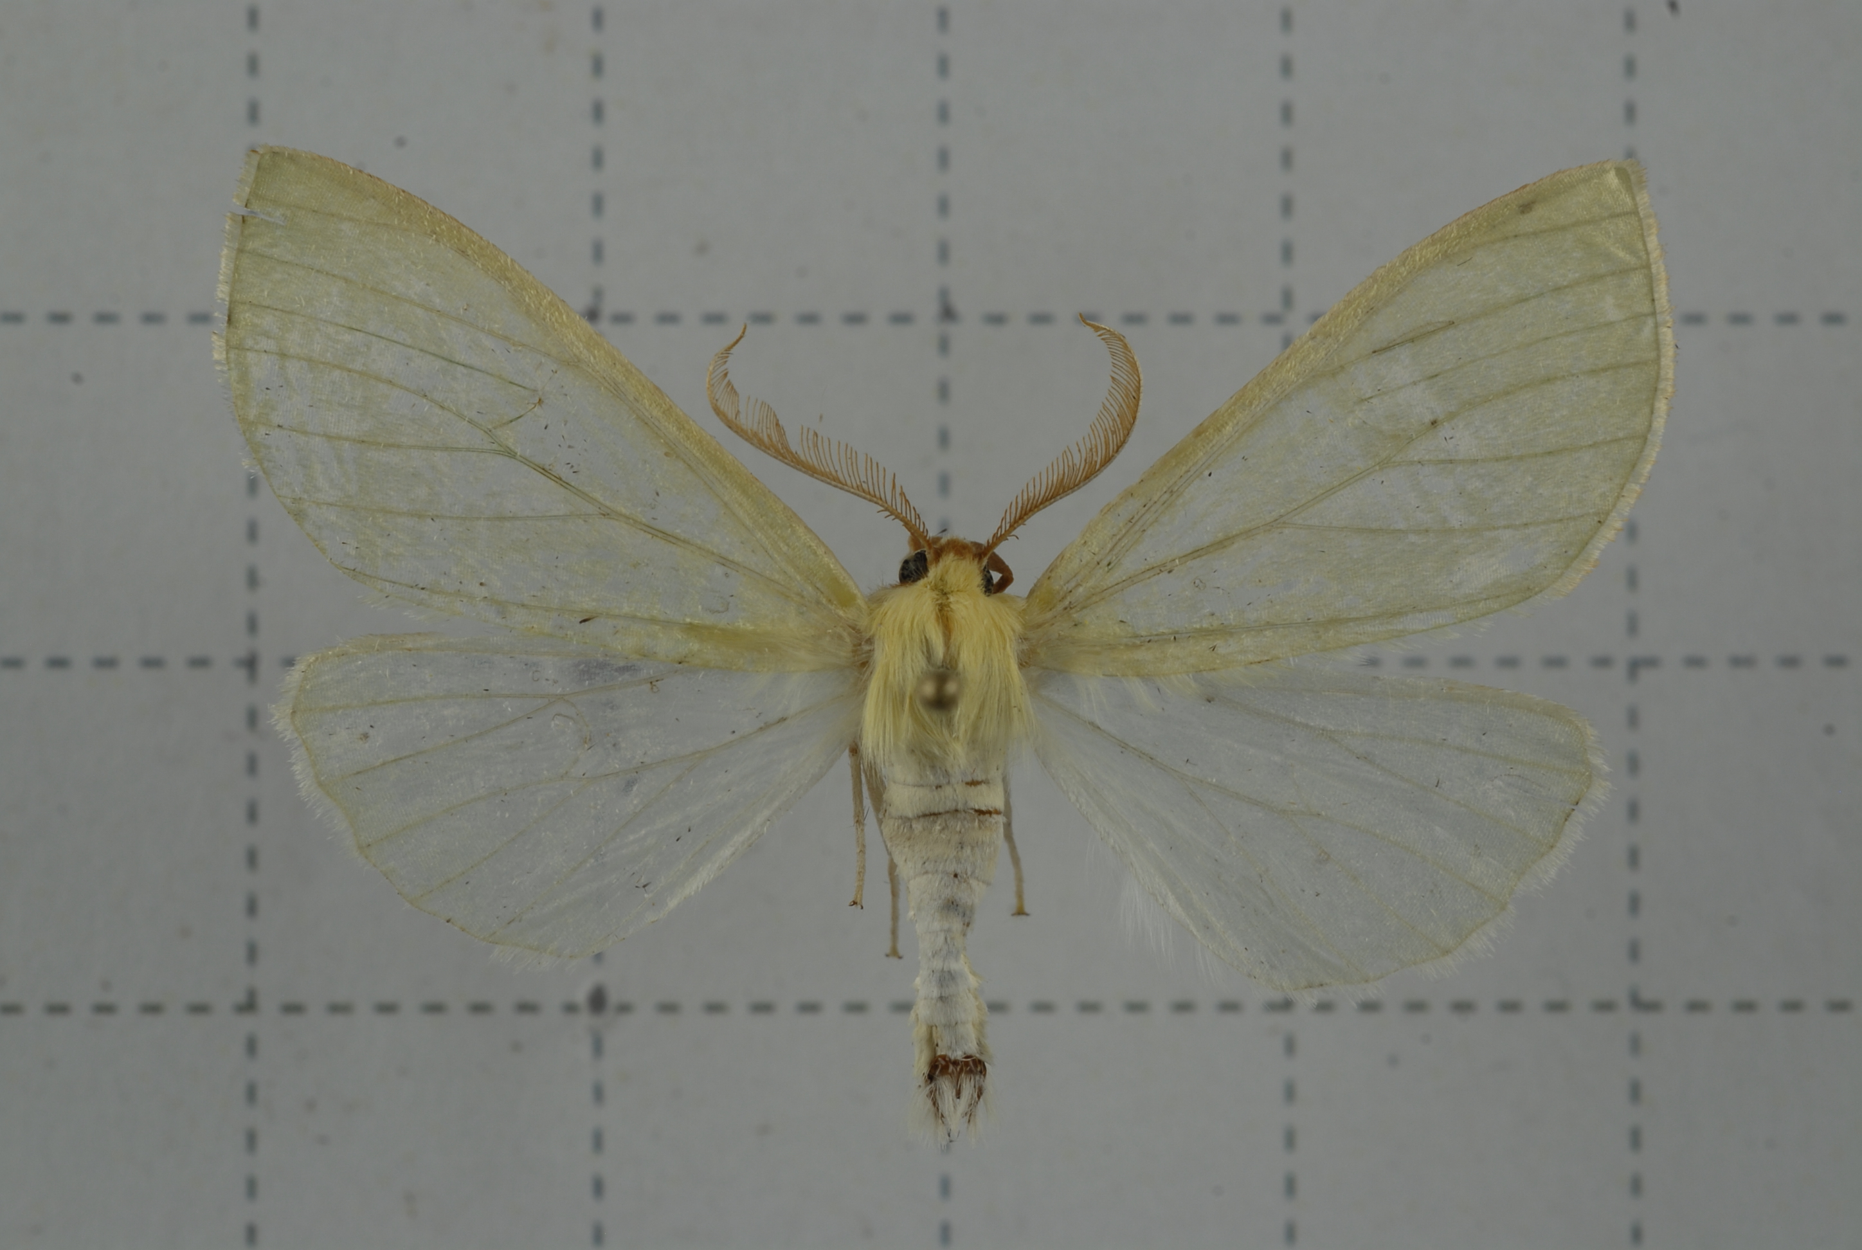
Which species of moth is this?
Doratoptera lutea
